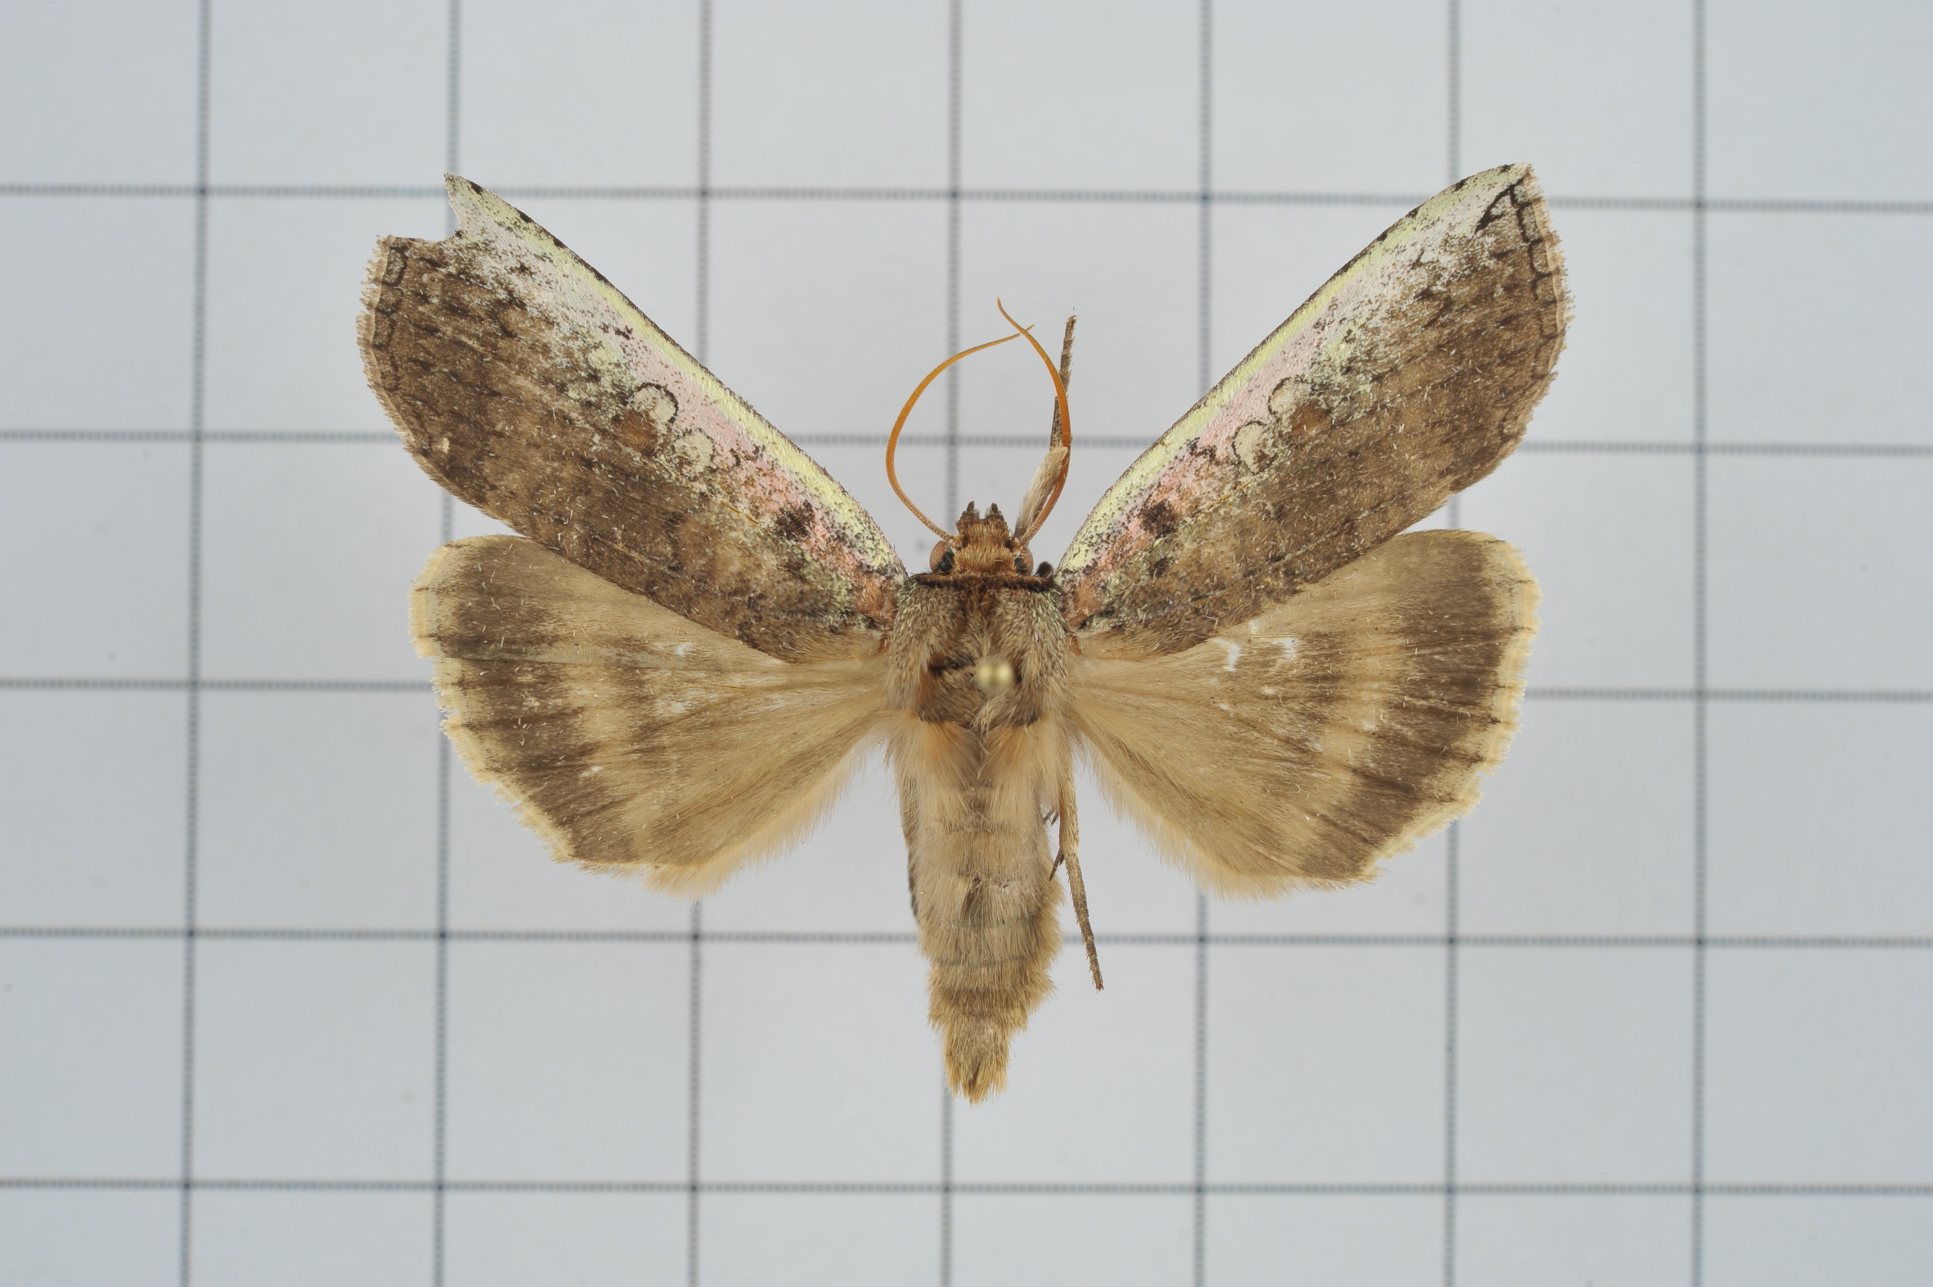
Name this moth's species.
Tethea oberthueri taiwana
